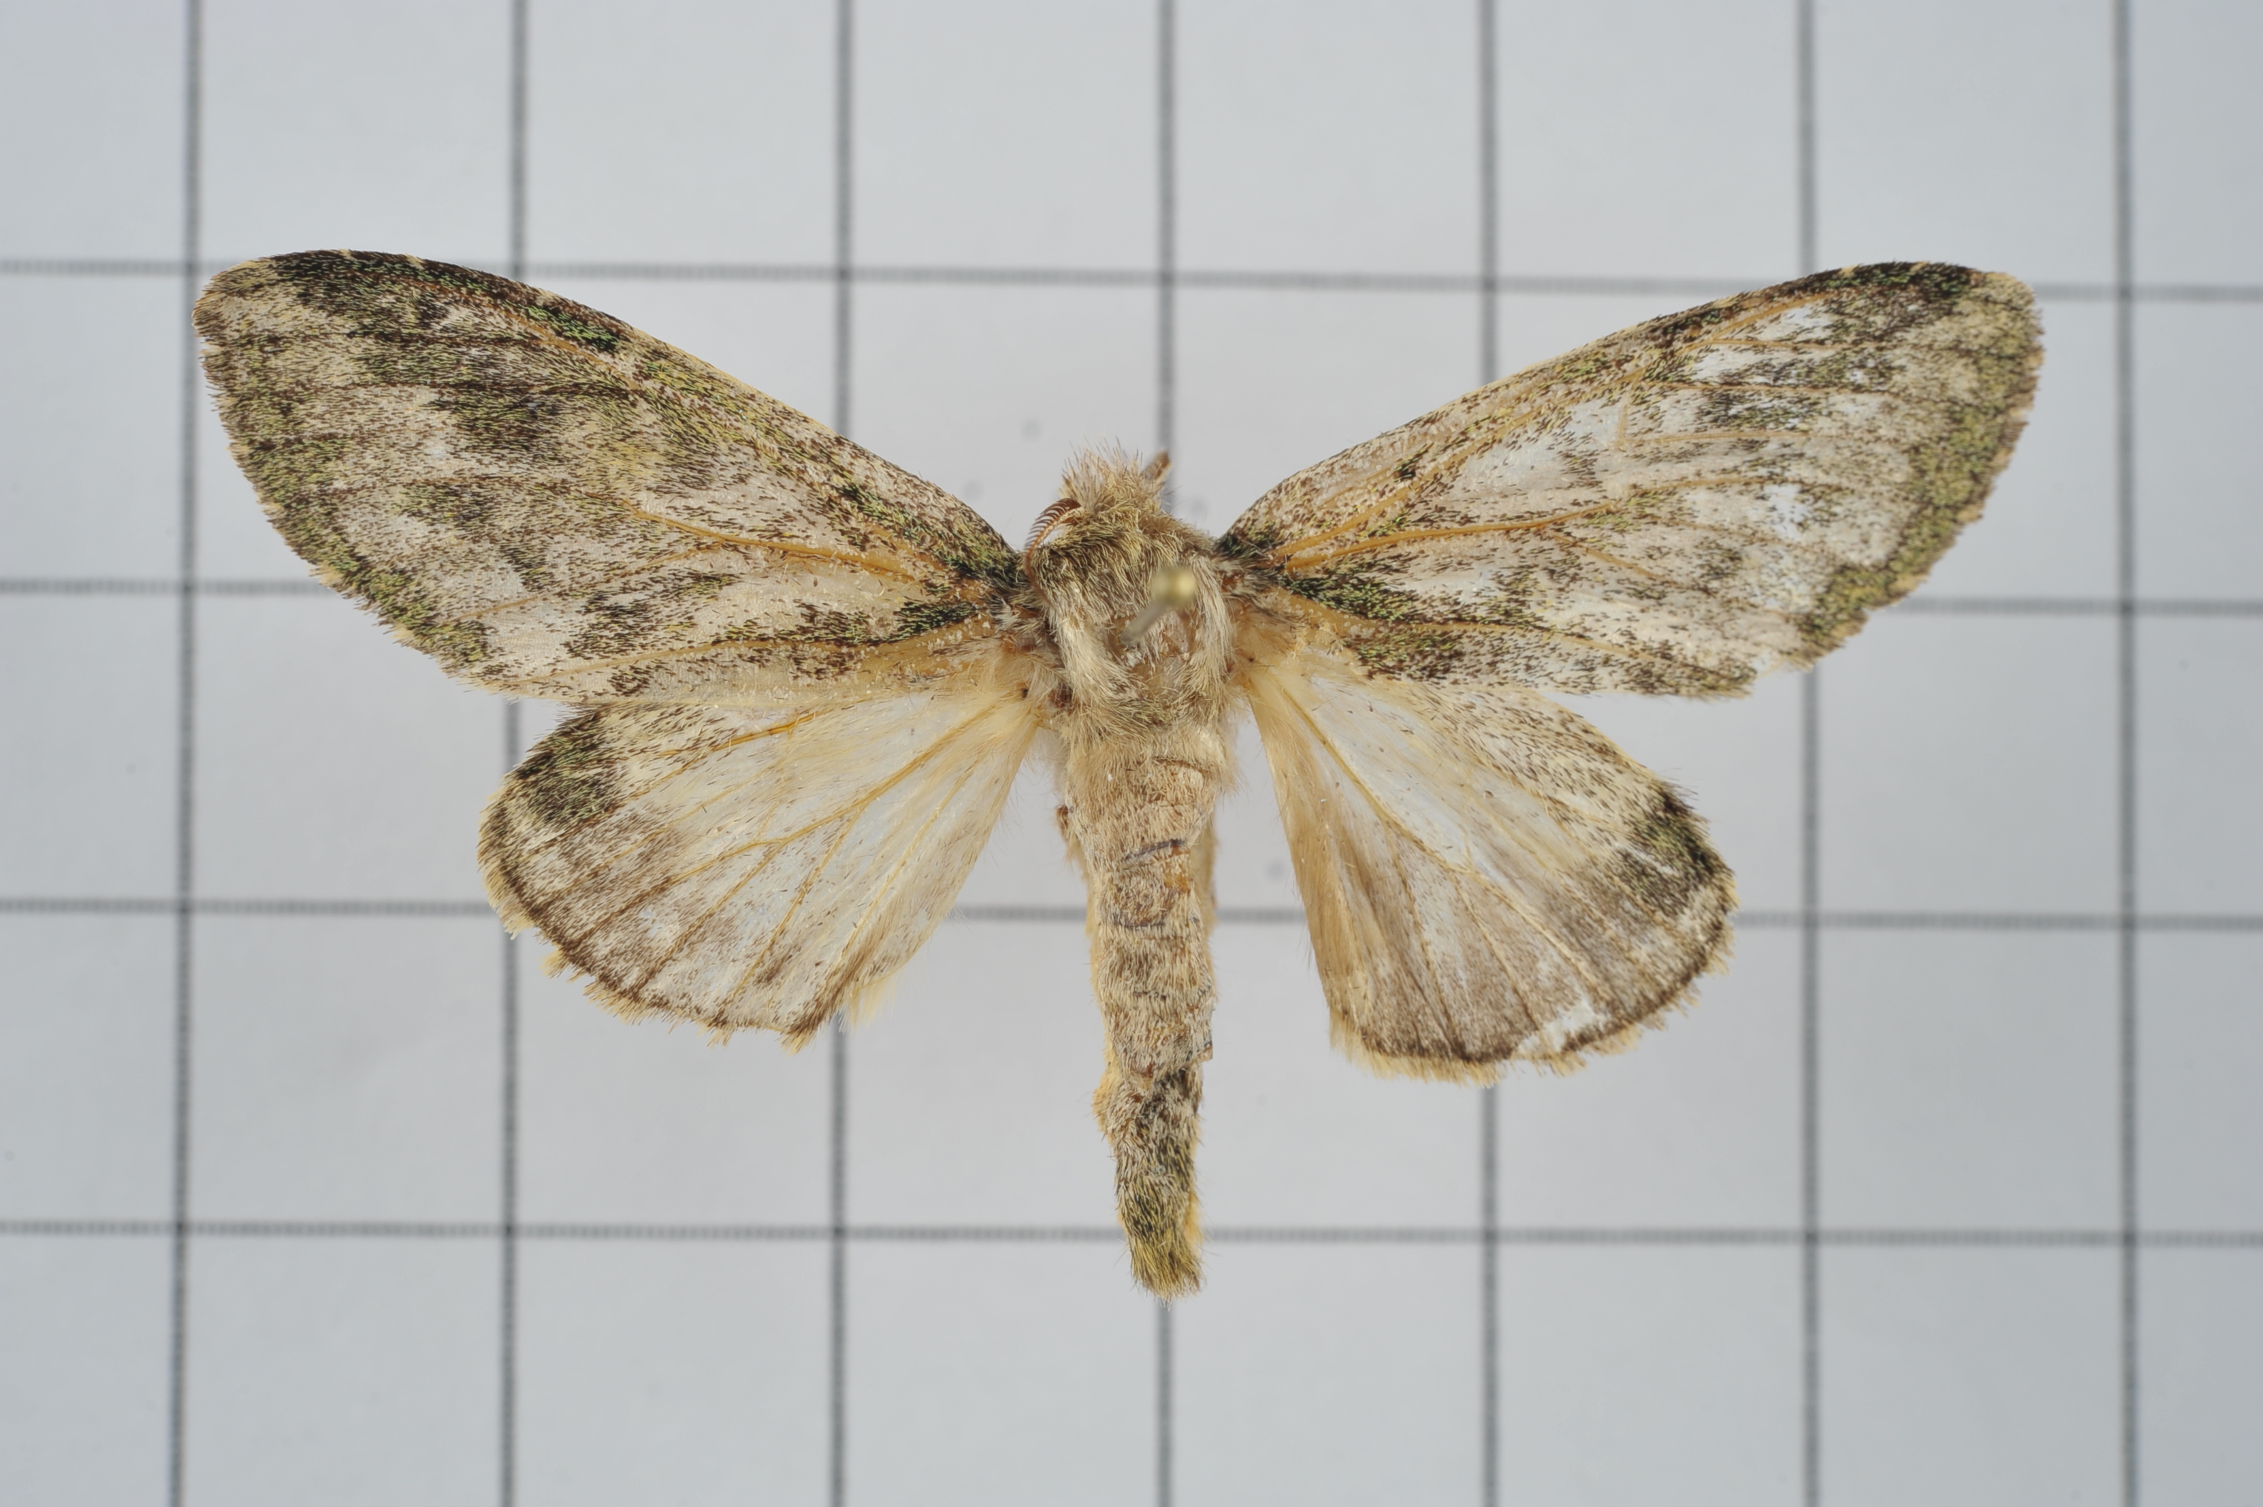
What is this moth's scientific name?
Syntypistis umbrosa
